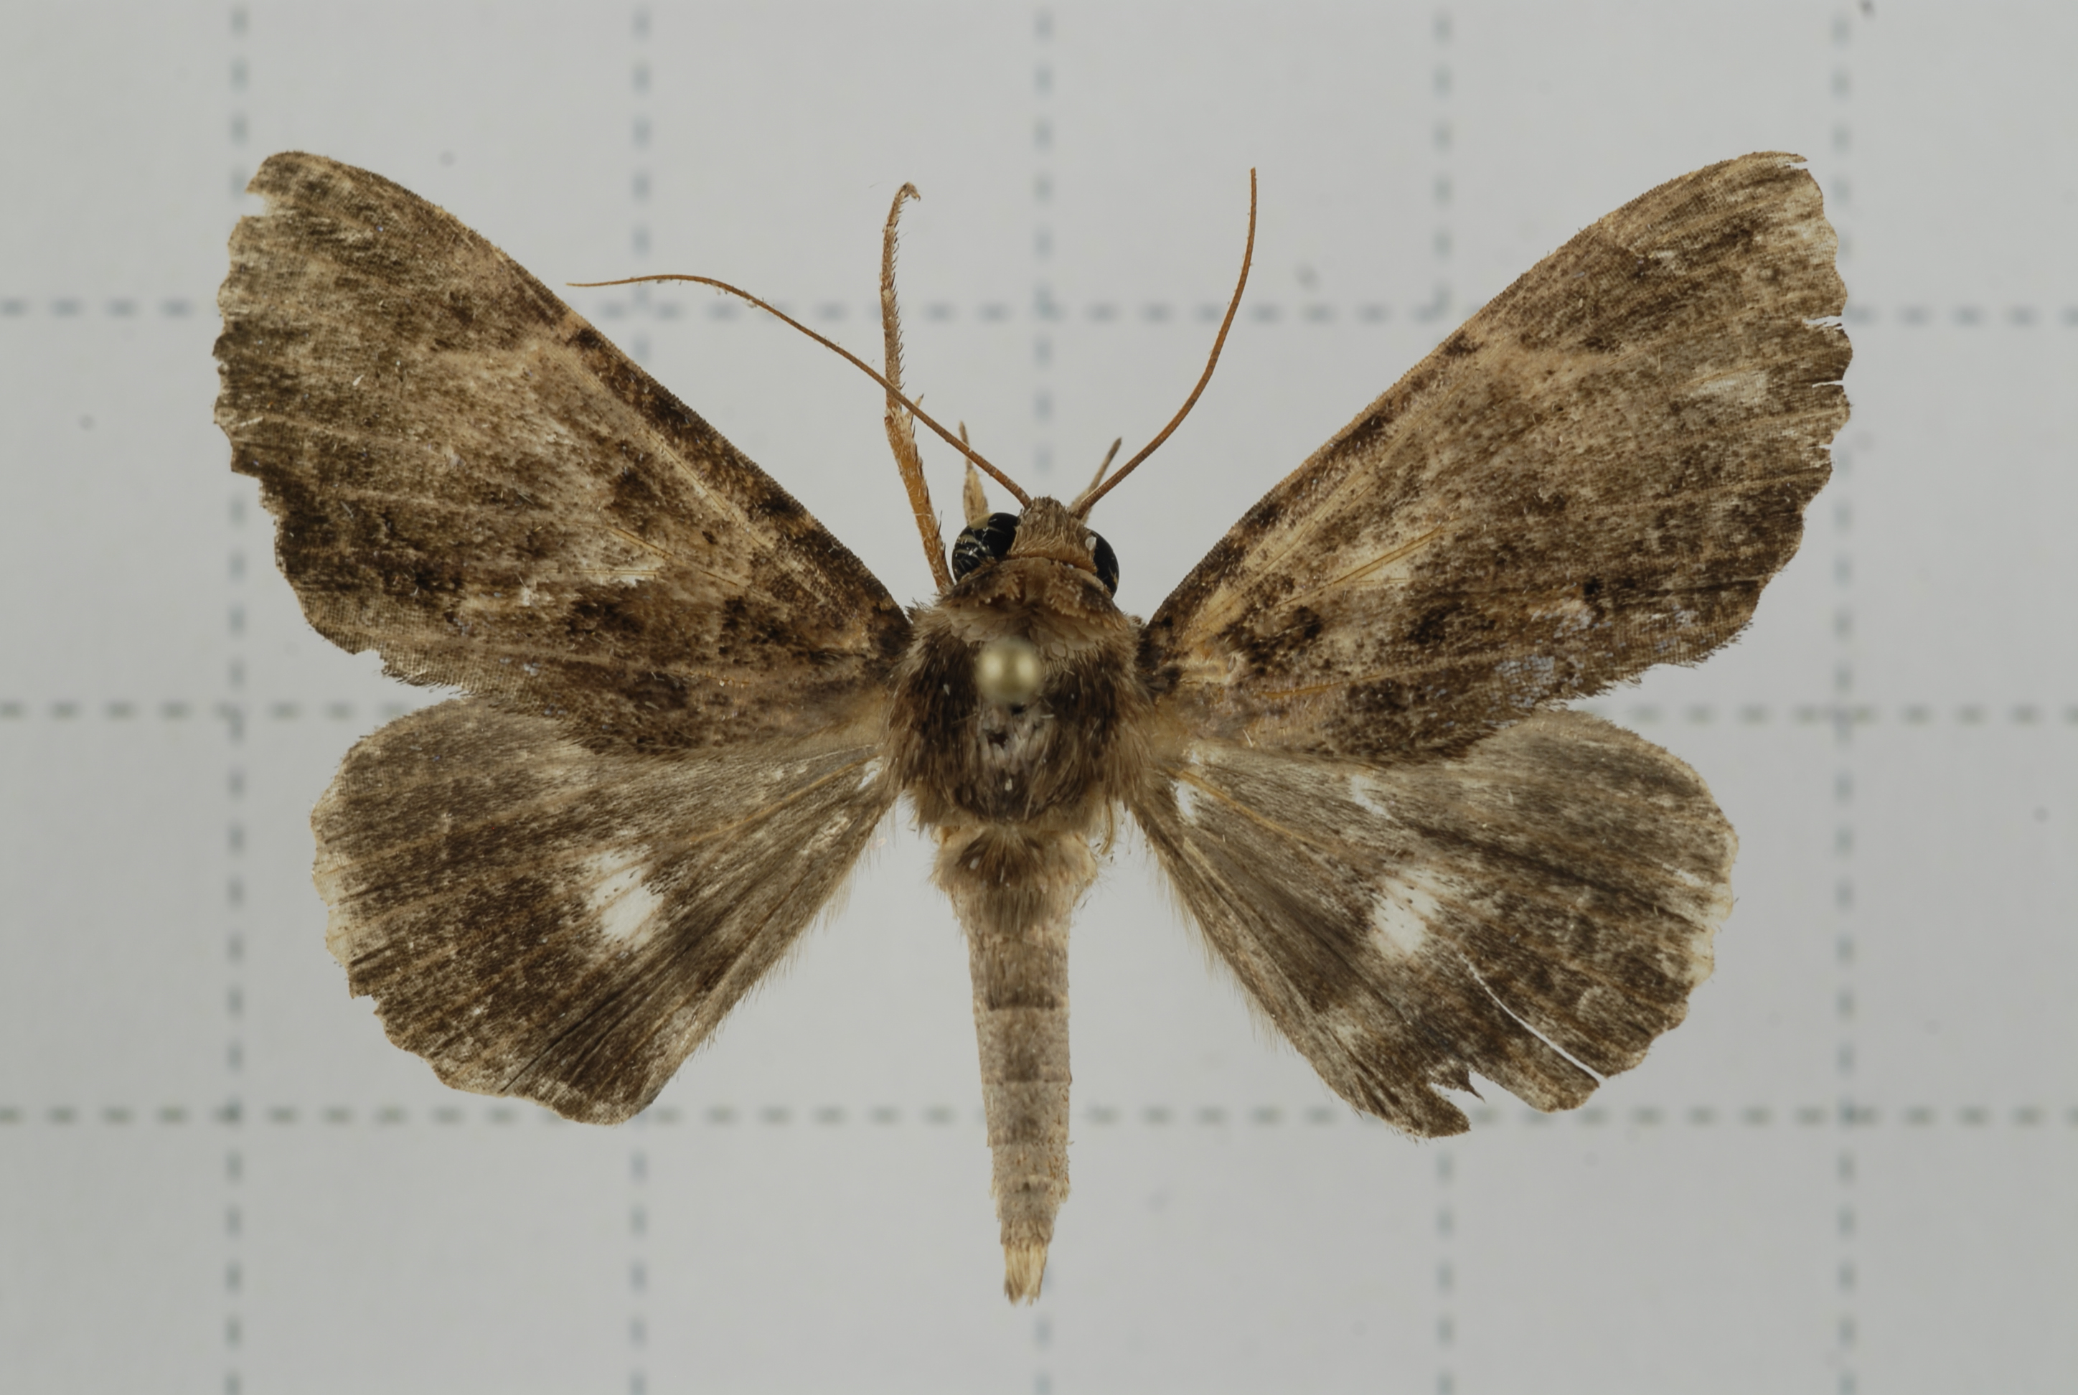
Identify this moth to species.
Ercheia cyllaria
